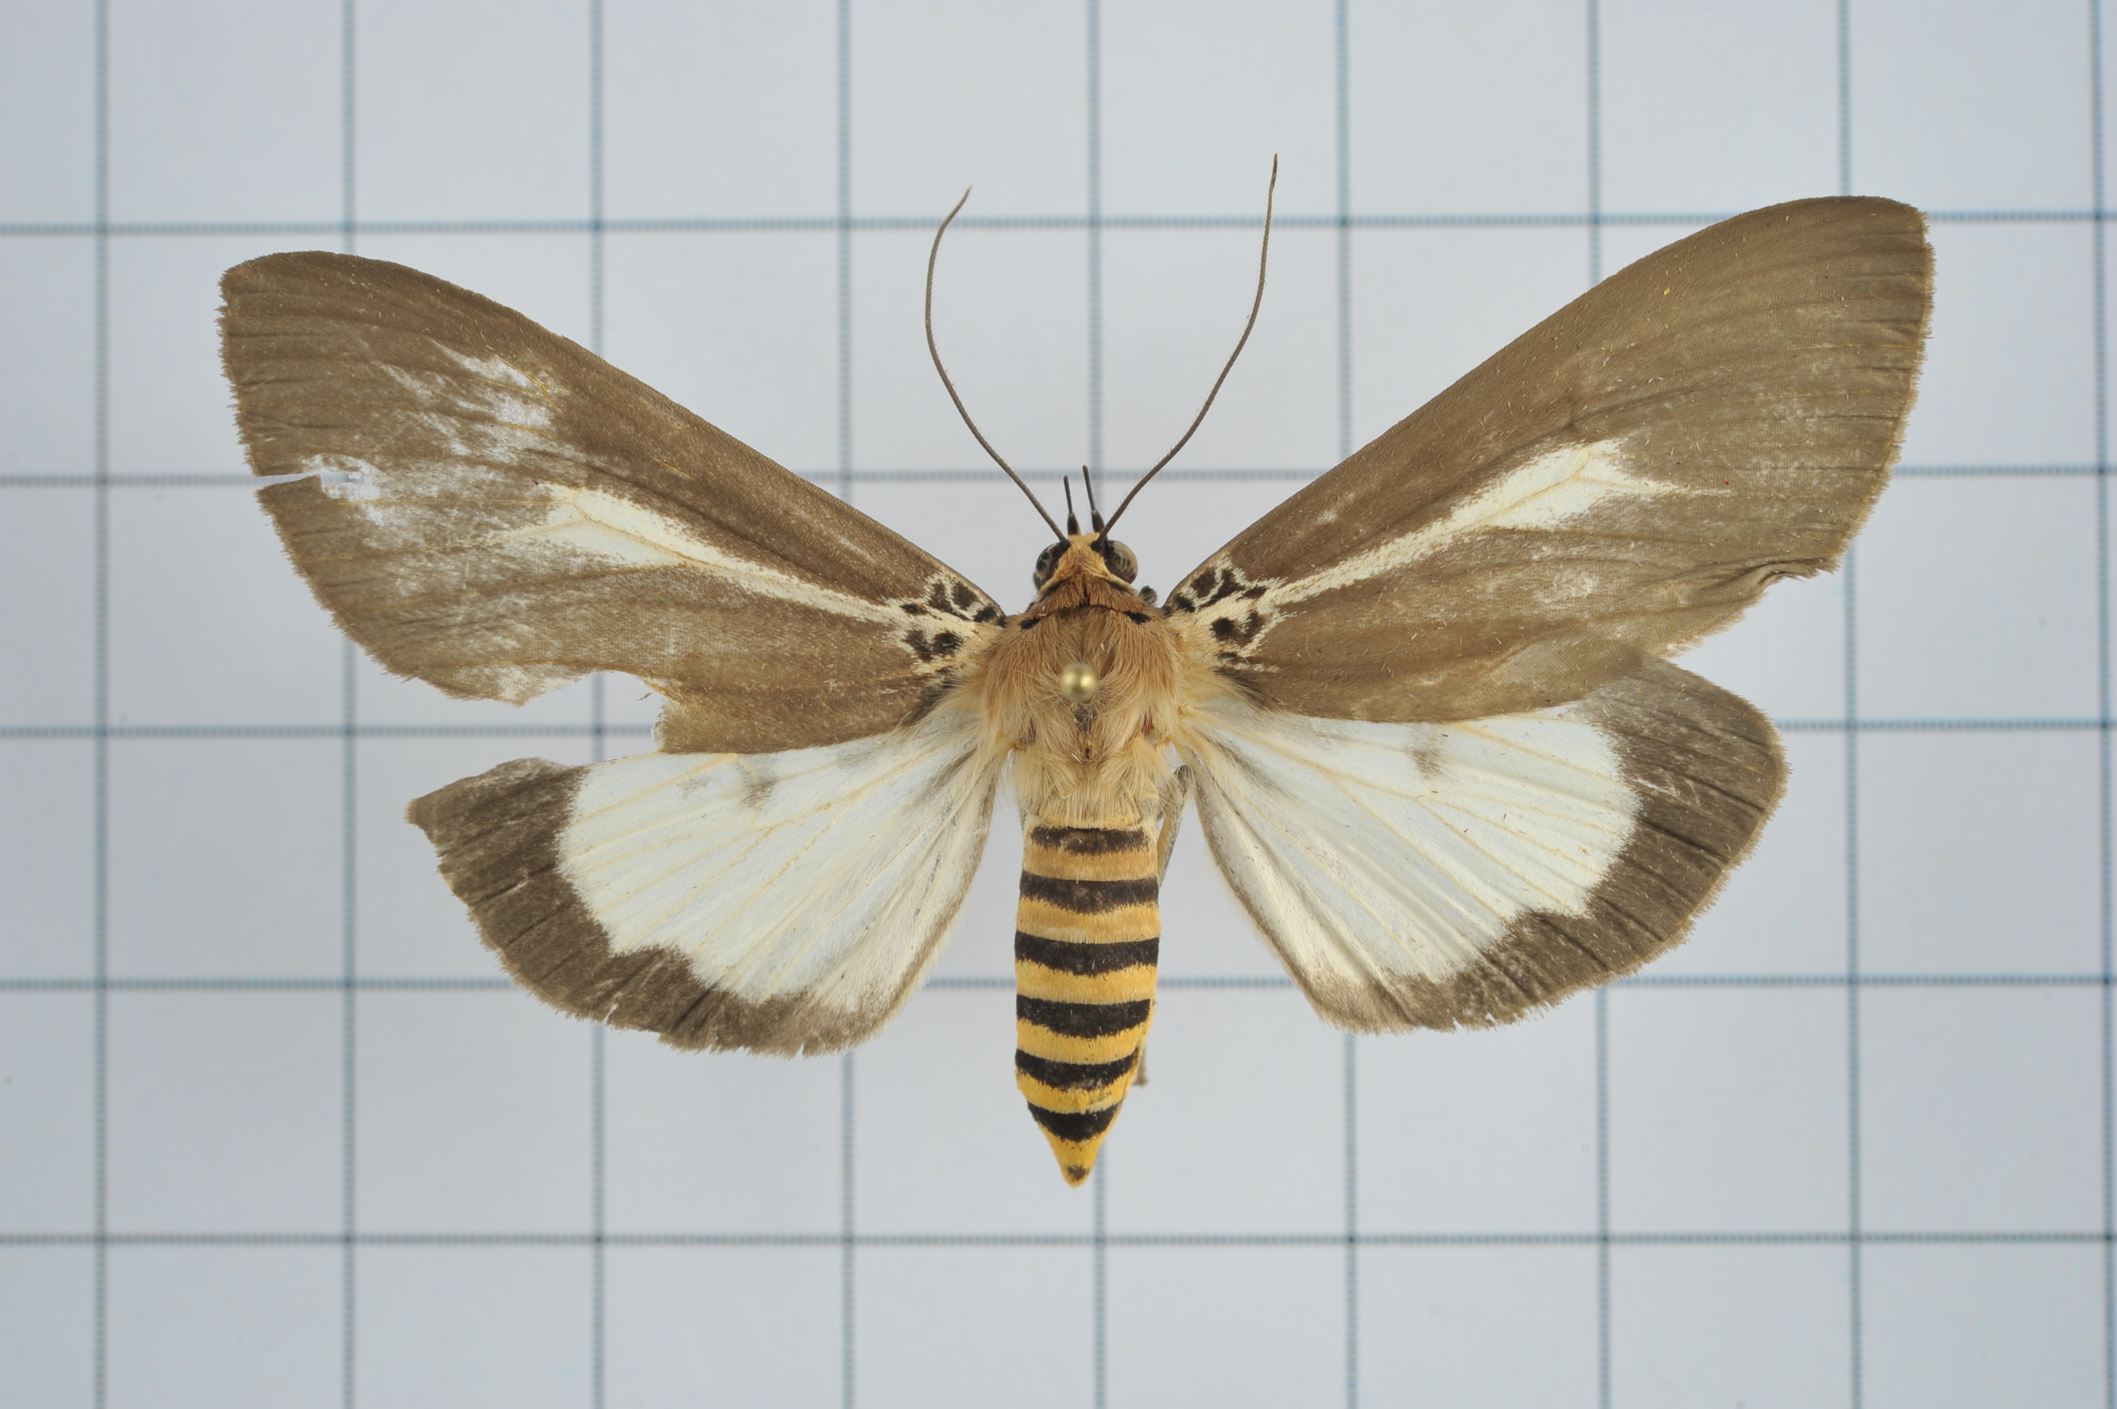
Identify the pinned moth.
Asota heliconia zebrina
